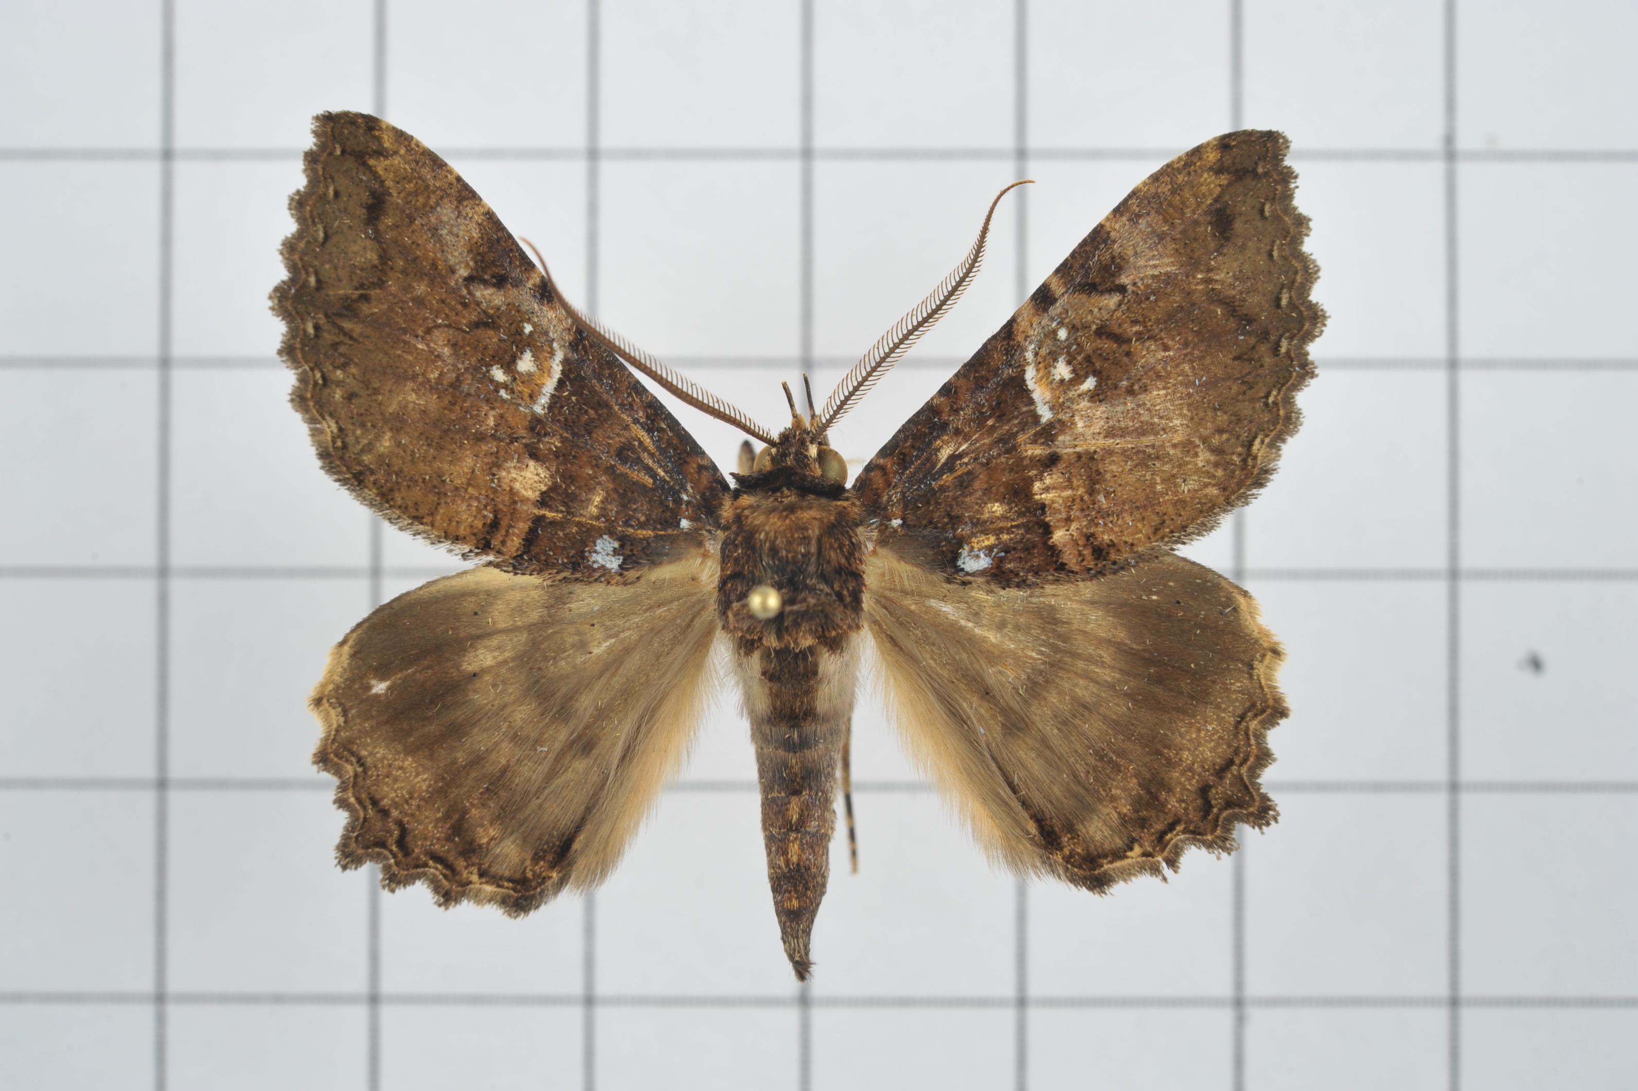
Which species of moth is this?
Daddala lucilla
